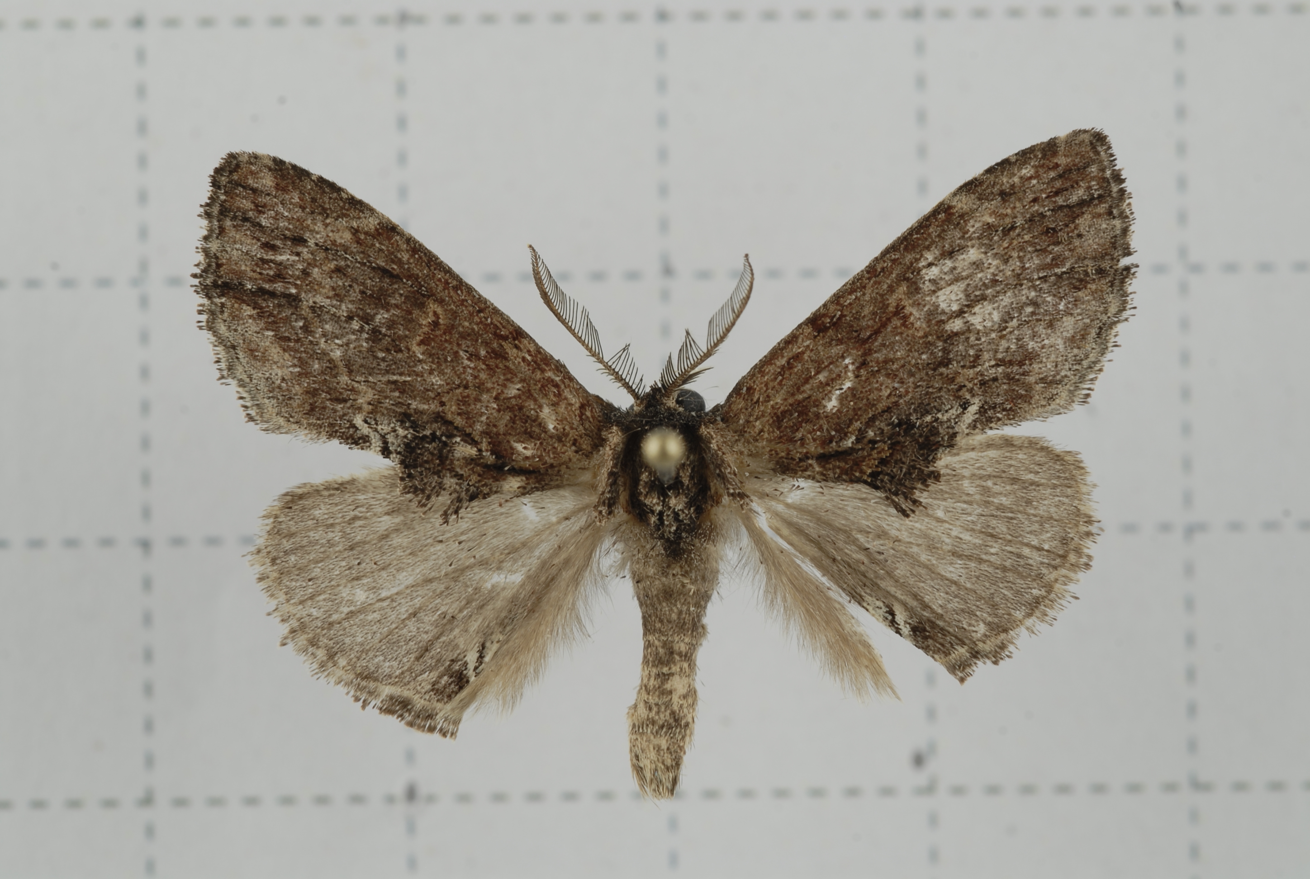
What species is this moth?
Lophontosia fusca
